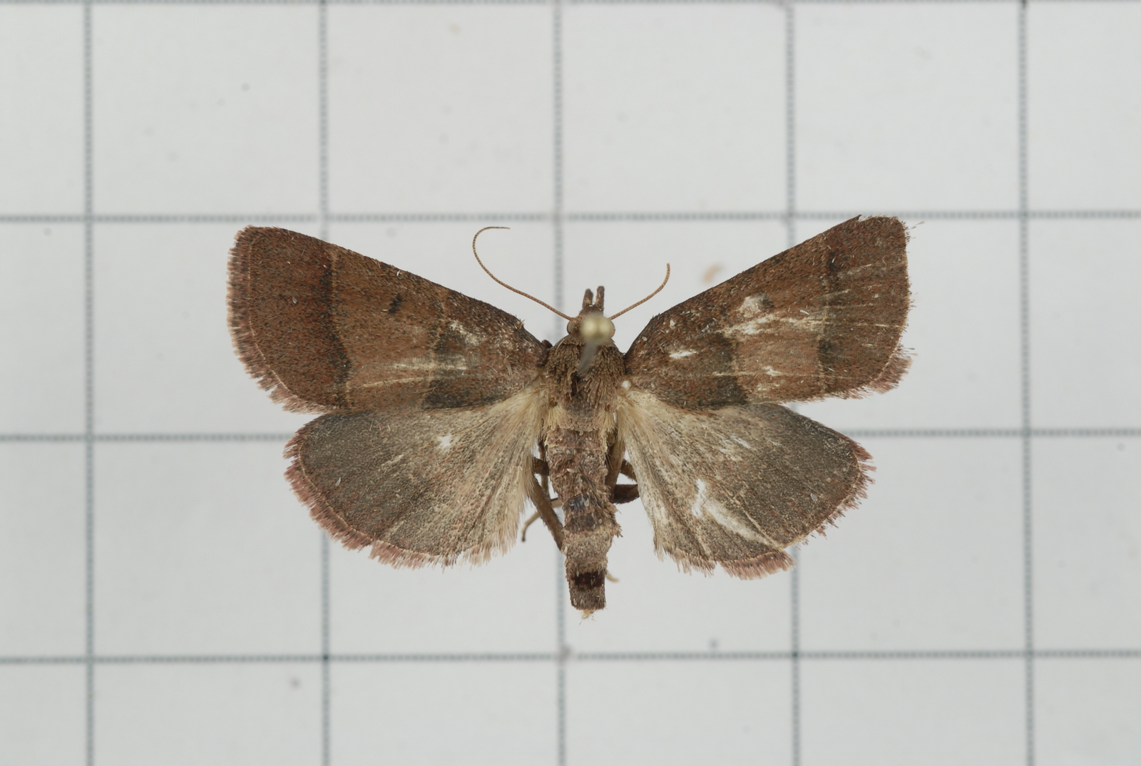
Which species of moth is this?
Arippara indicator
